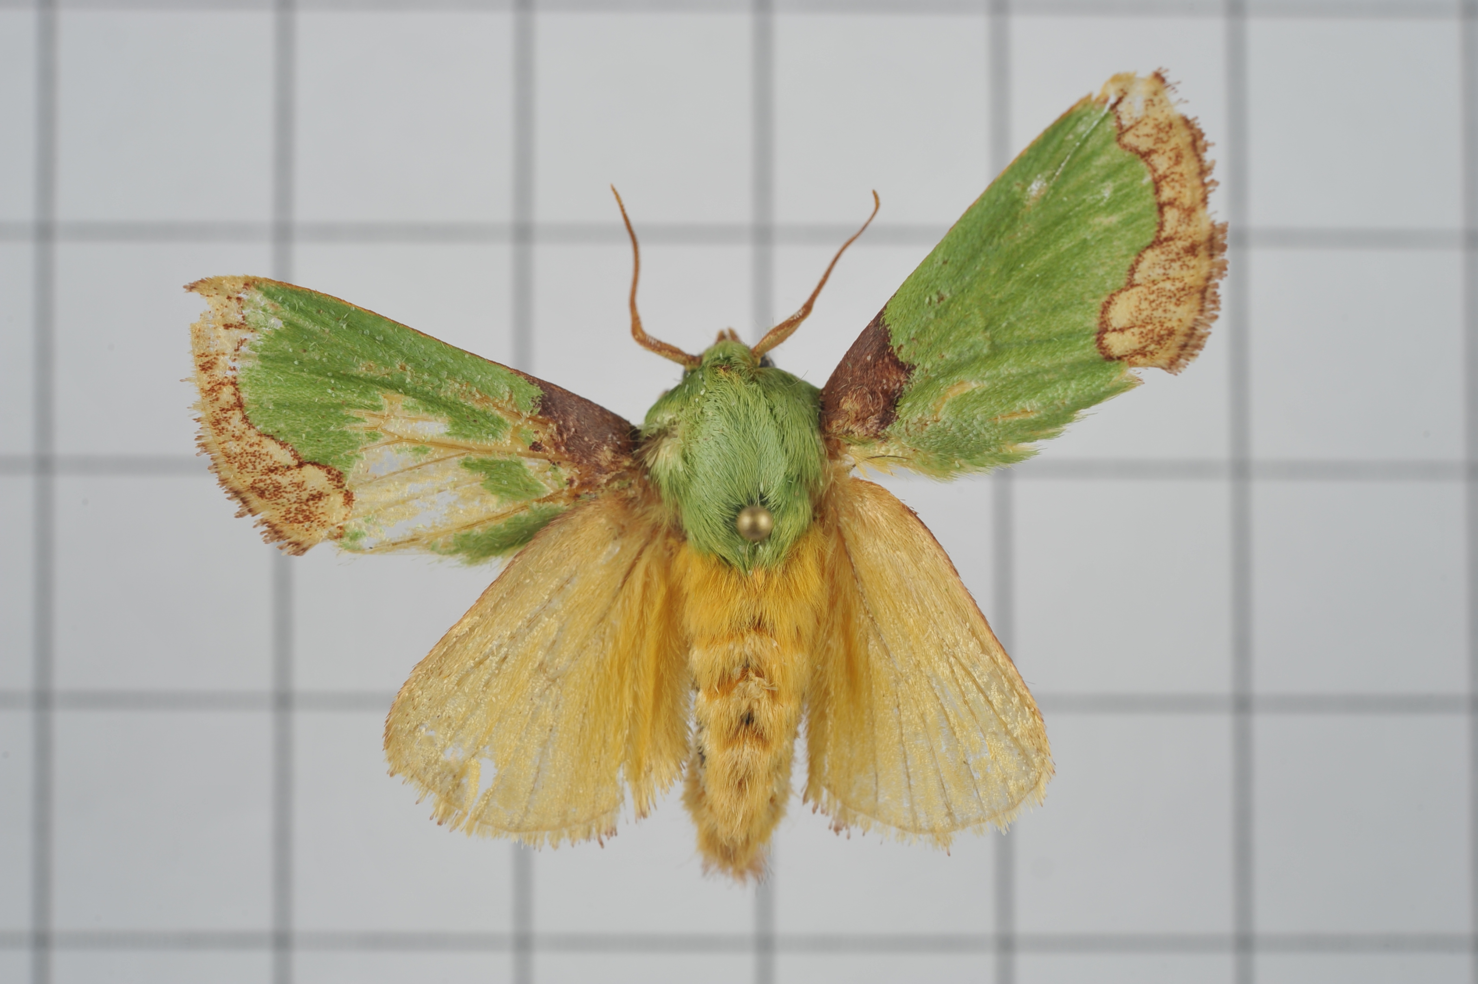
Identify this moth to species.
Parasa consocia
